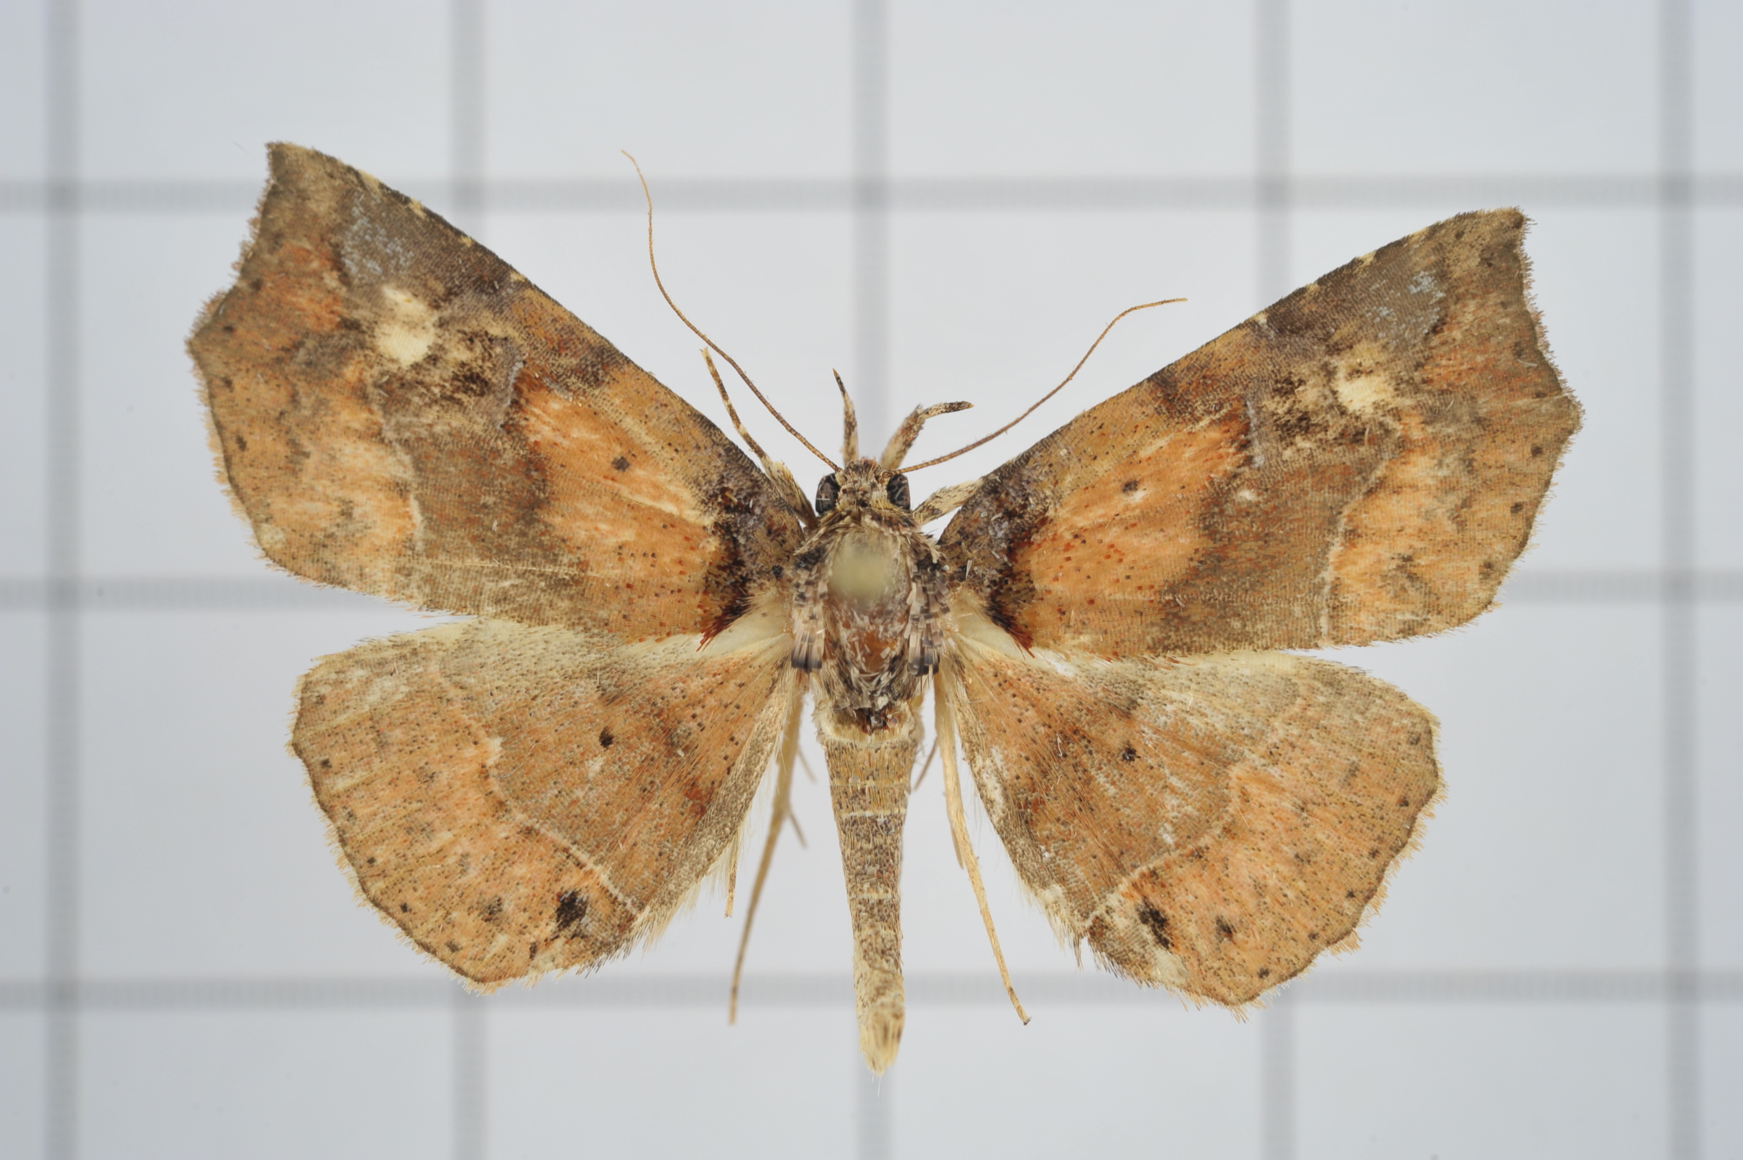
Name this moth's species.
Tamba taiwana
